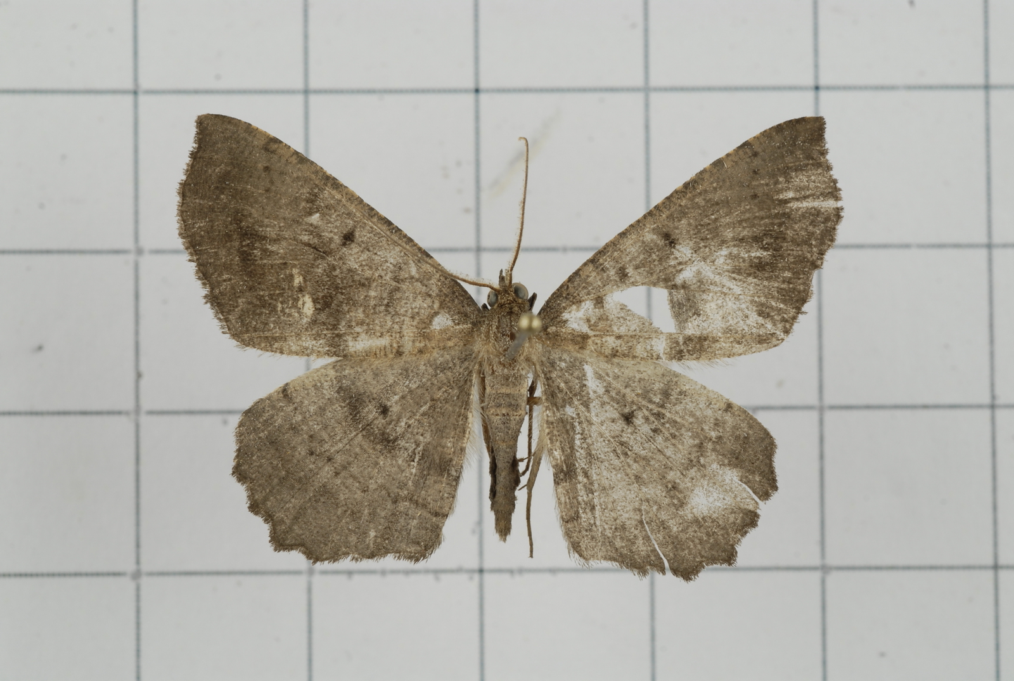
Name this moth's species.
Xerodes contiguaria
